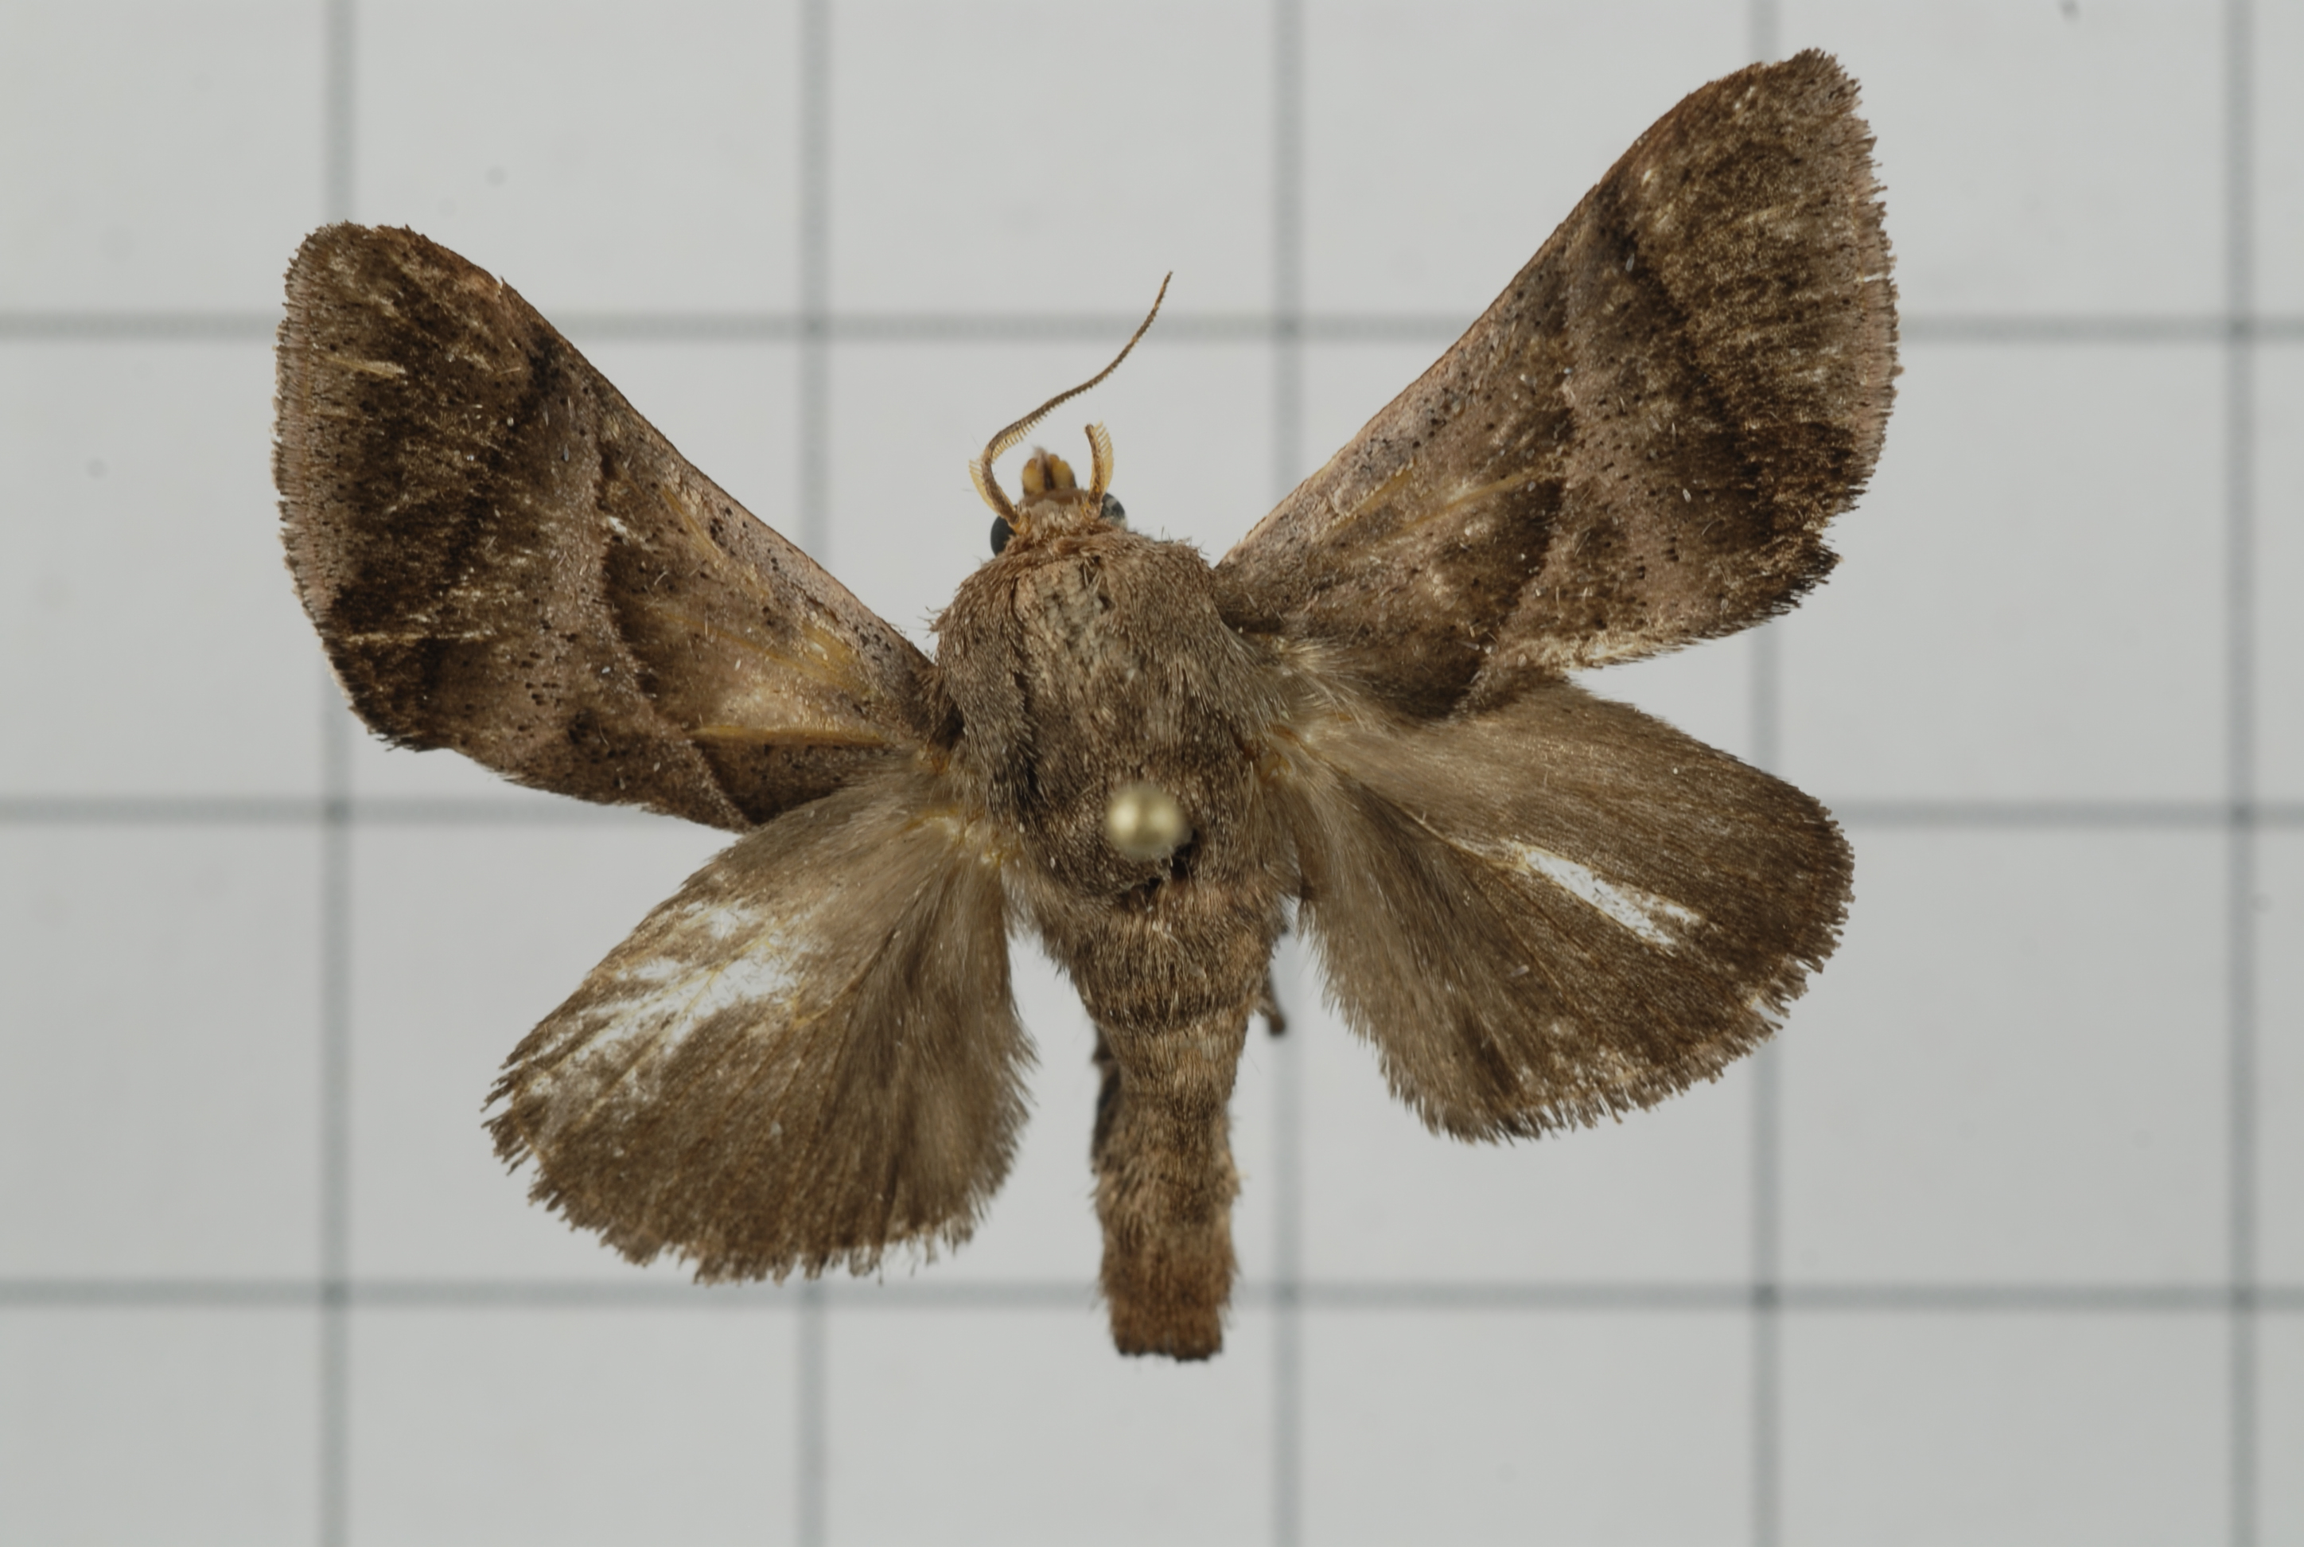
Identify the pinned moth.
Setora baibarana
